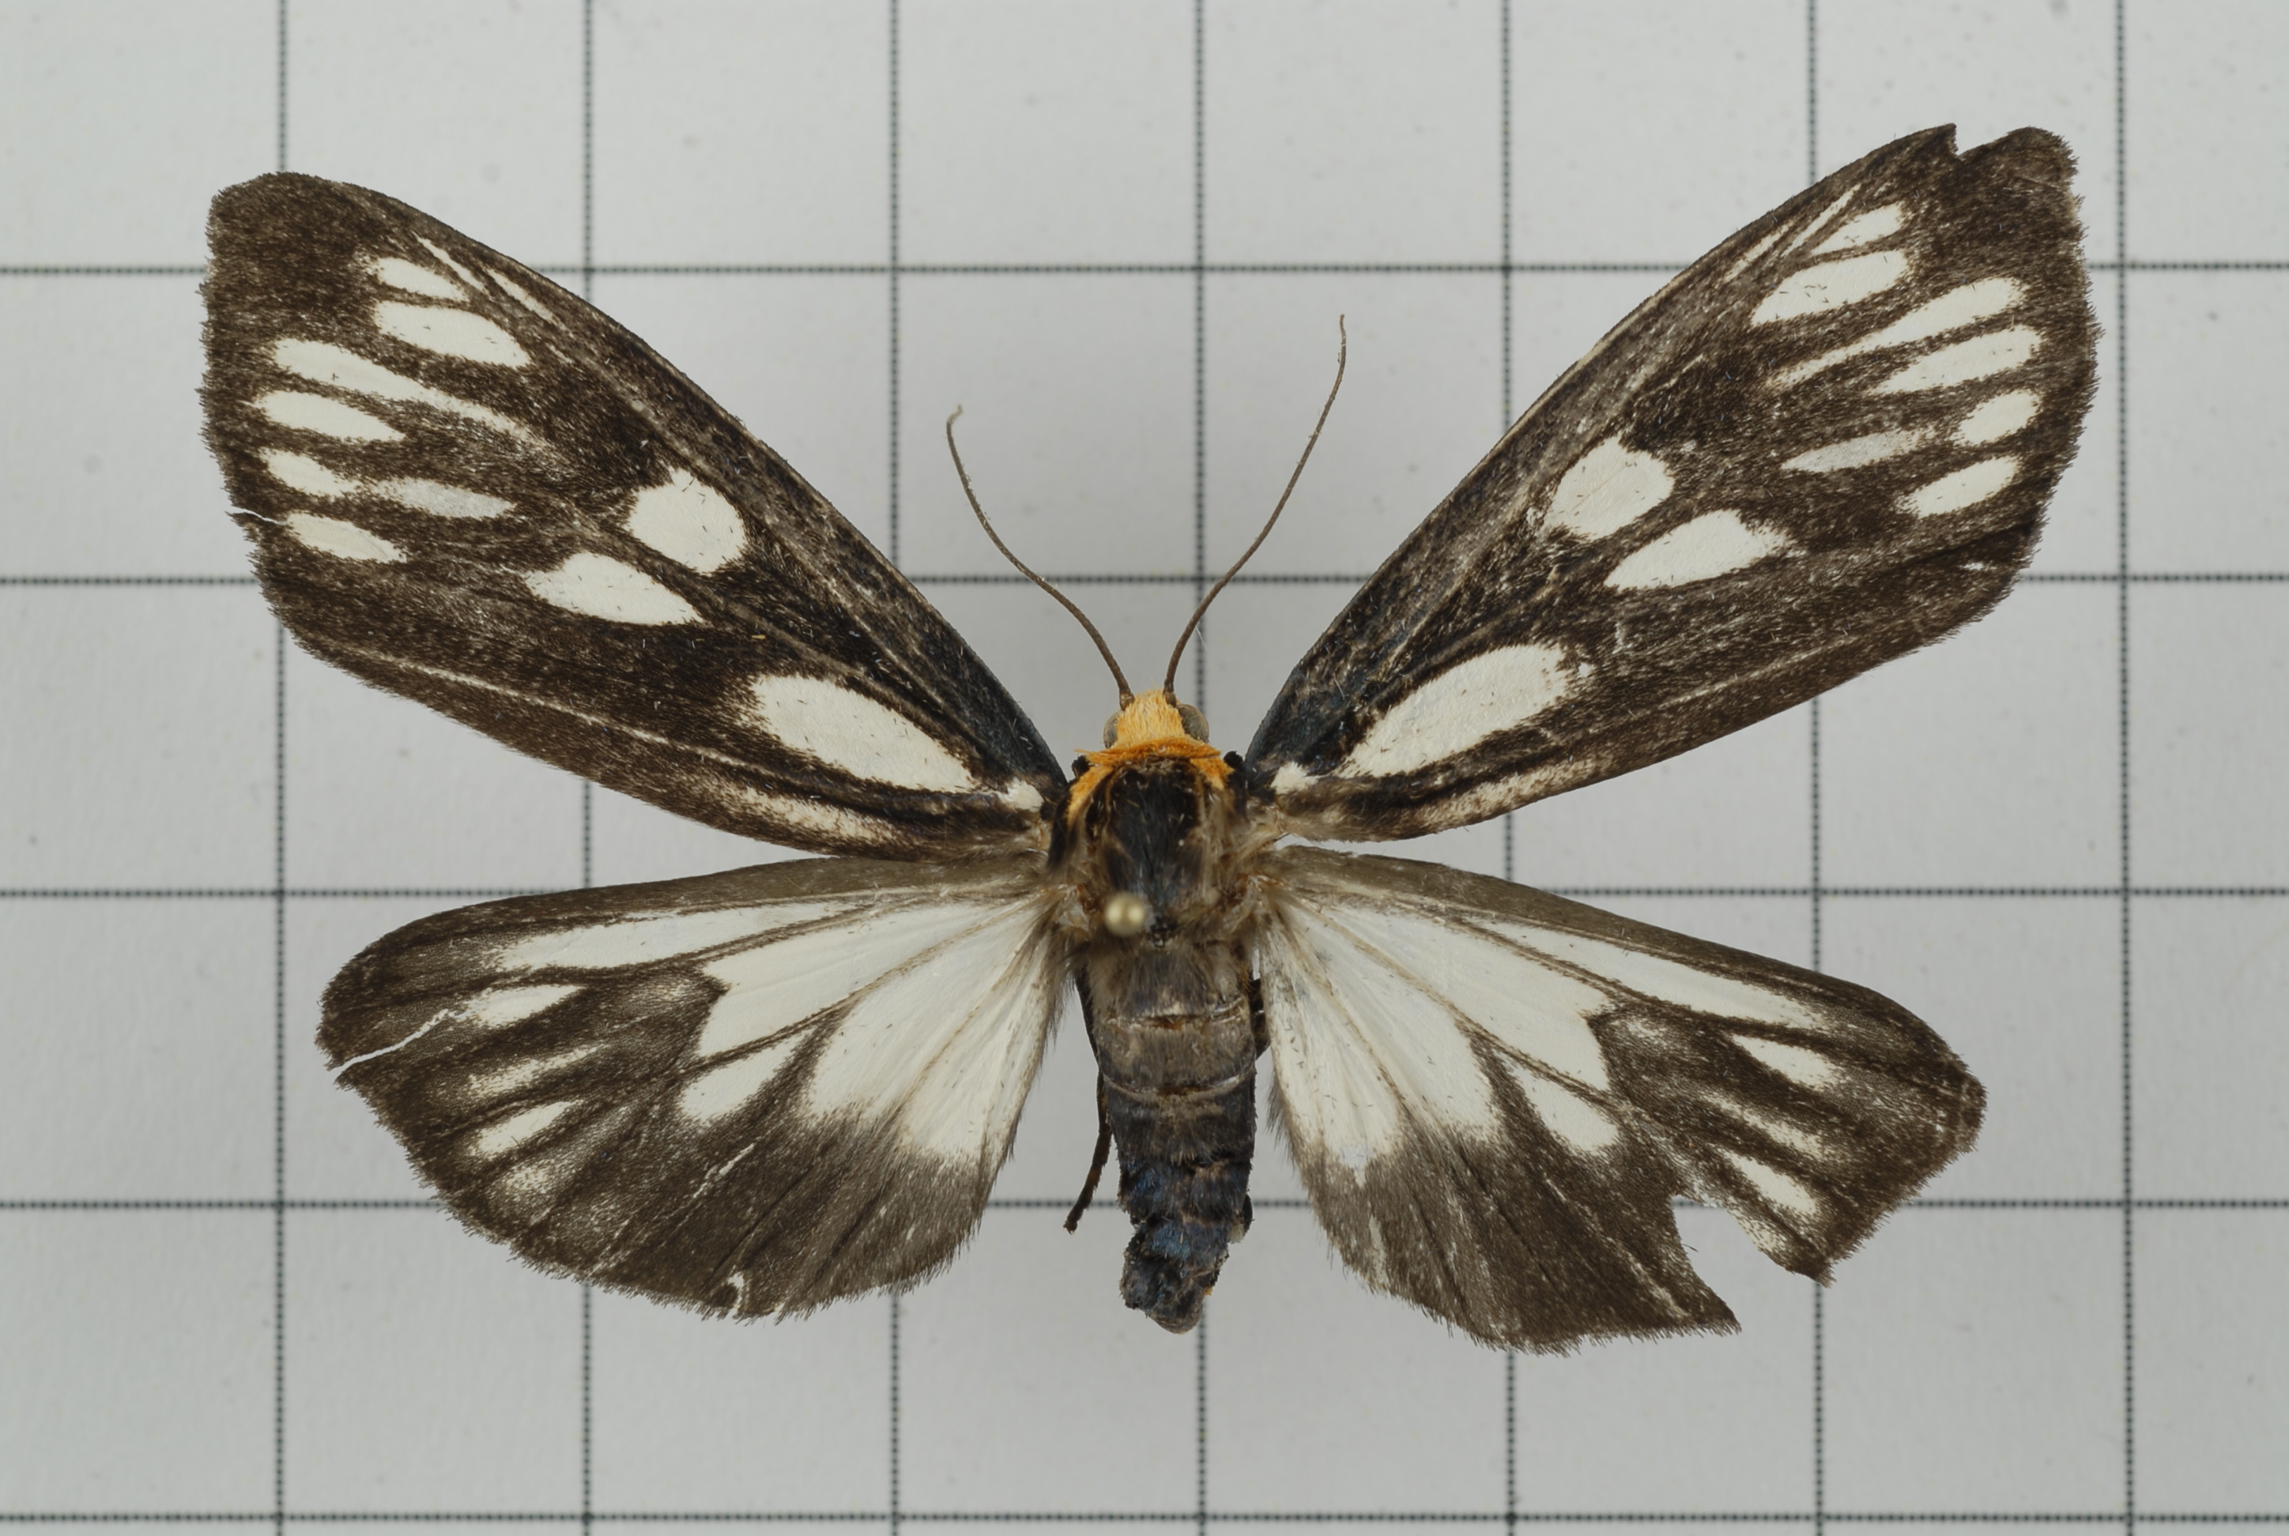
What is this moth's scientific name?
Macrobrochis gigas
